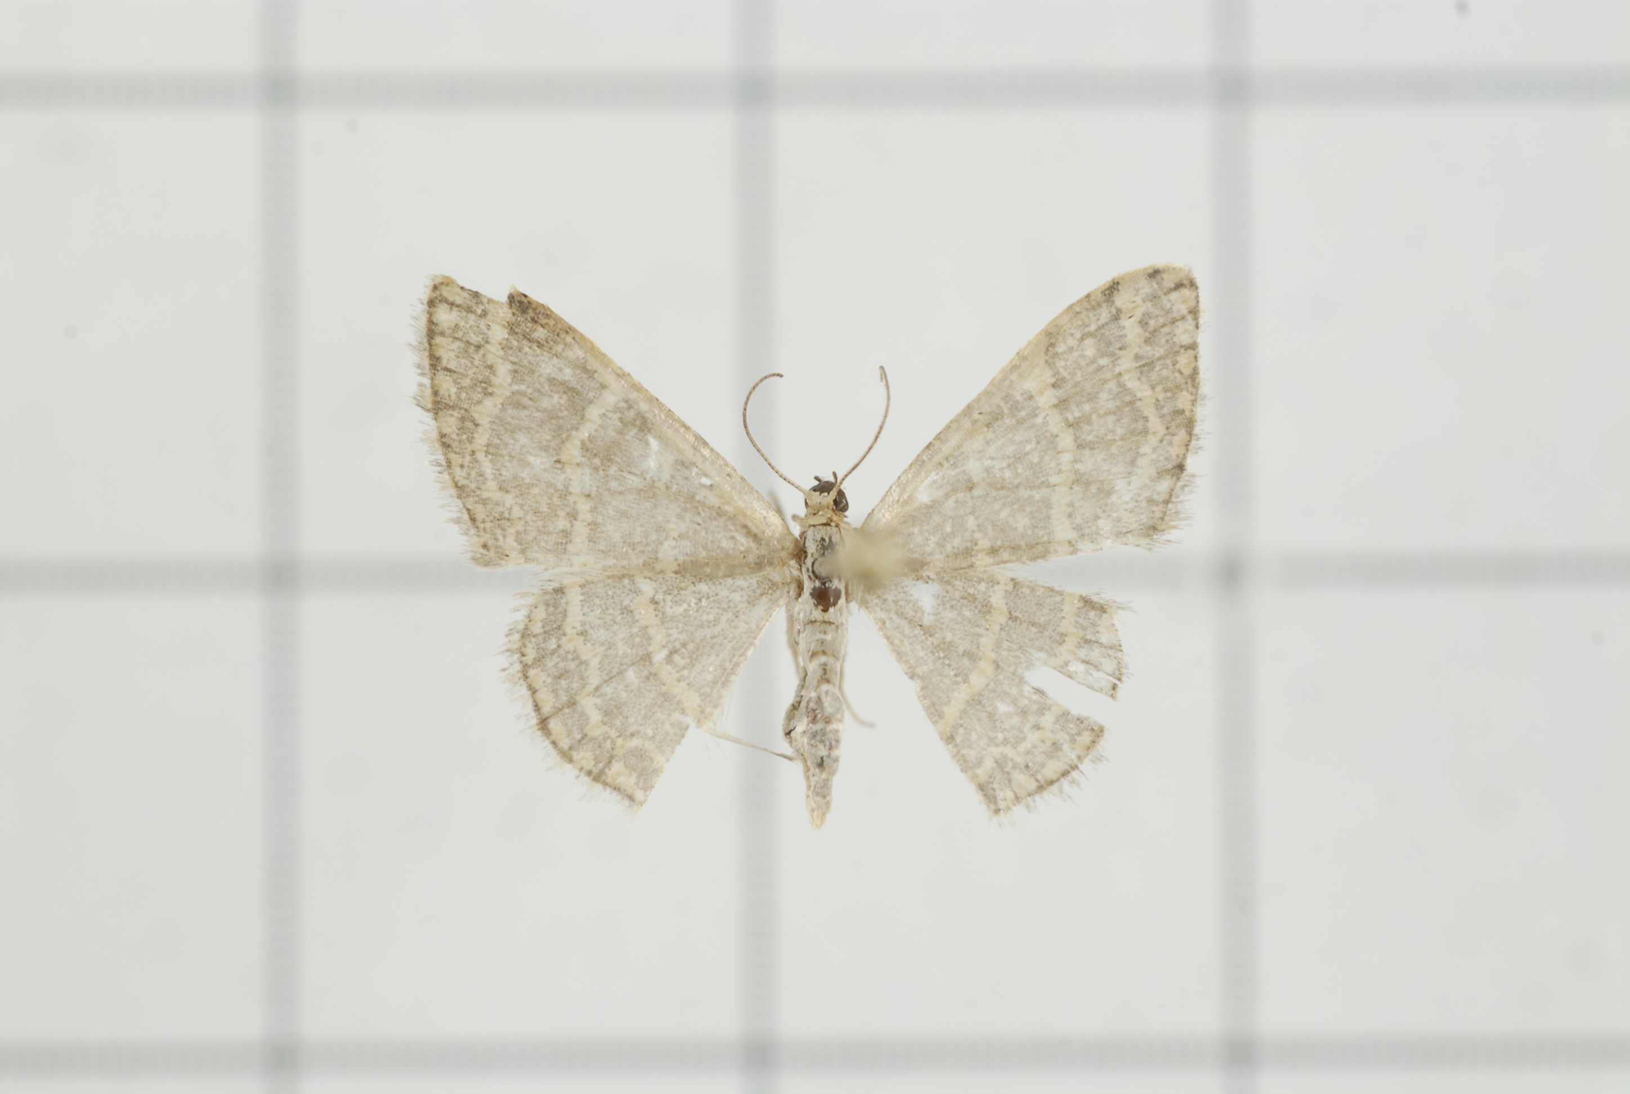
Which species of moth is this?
Lophophleps purpurea
